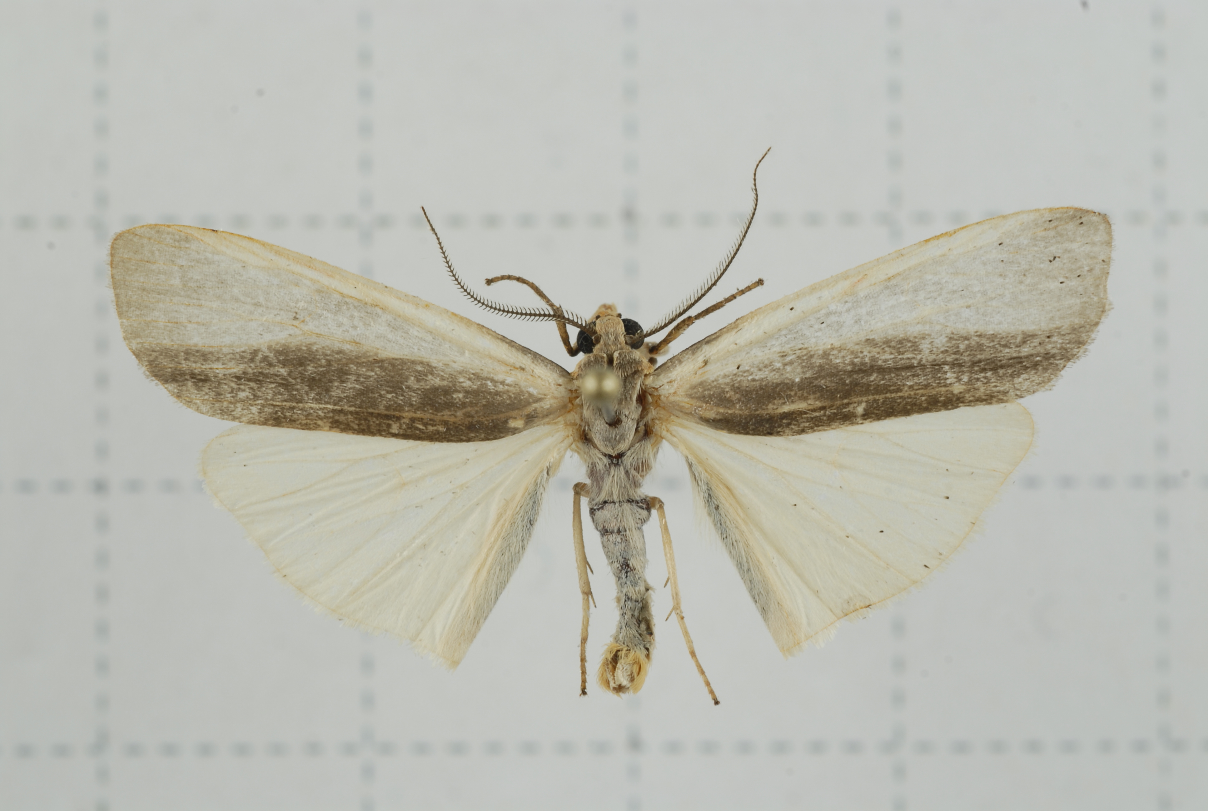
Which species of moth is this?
Hesudra divisa
